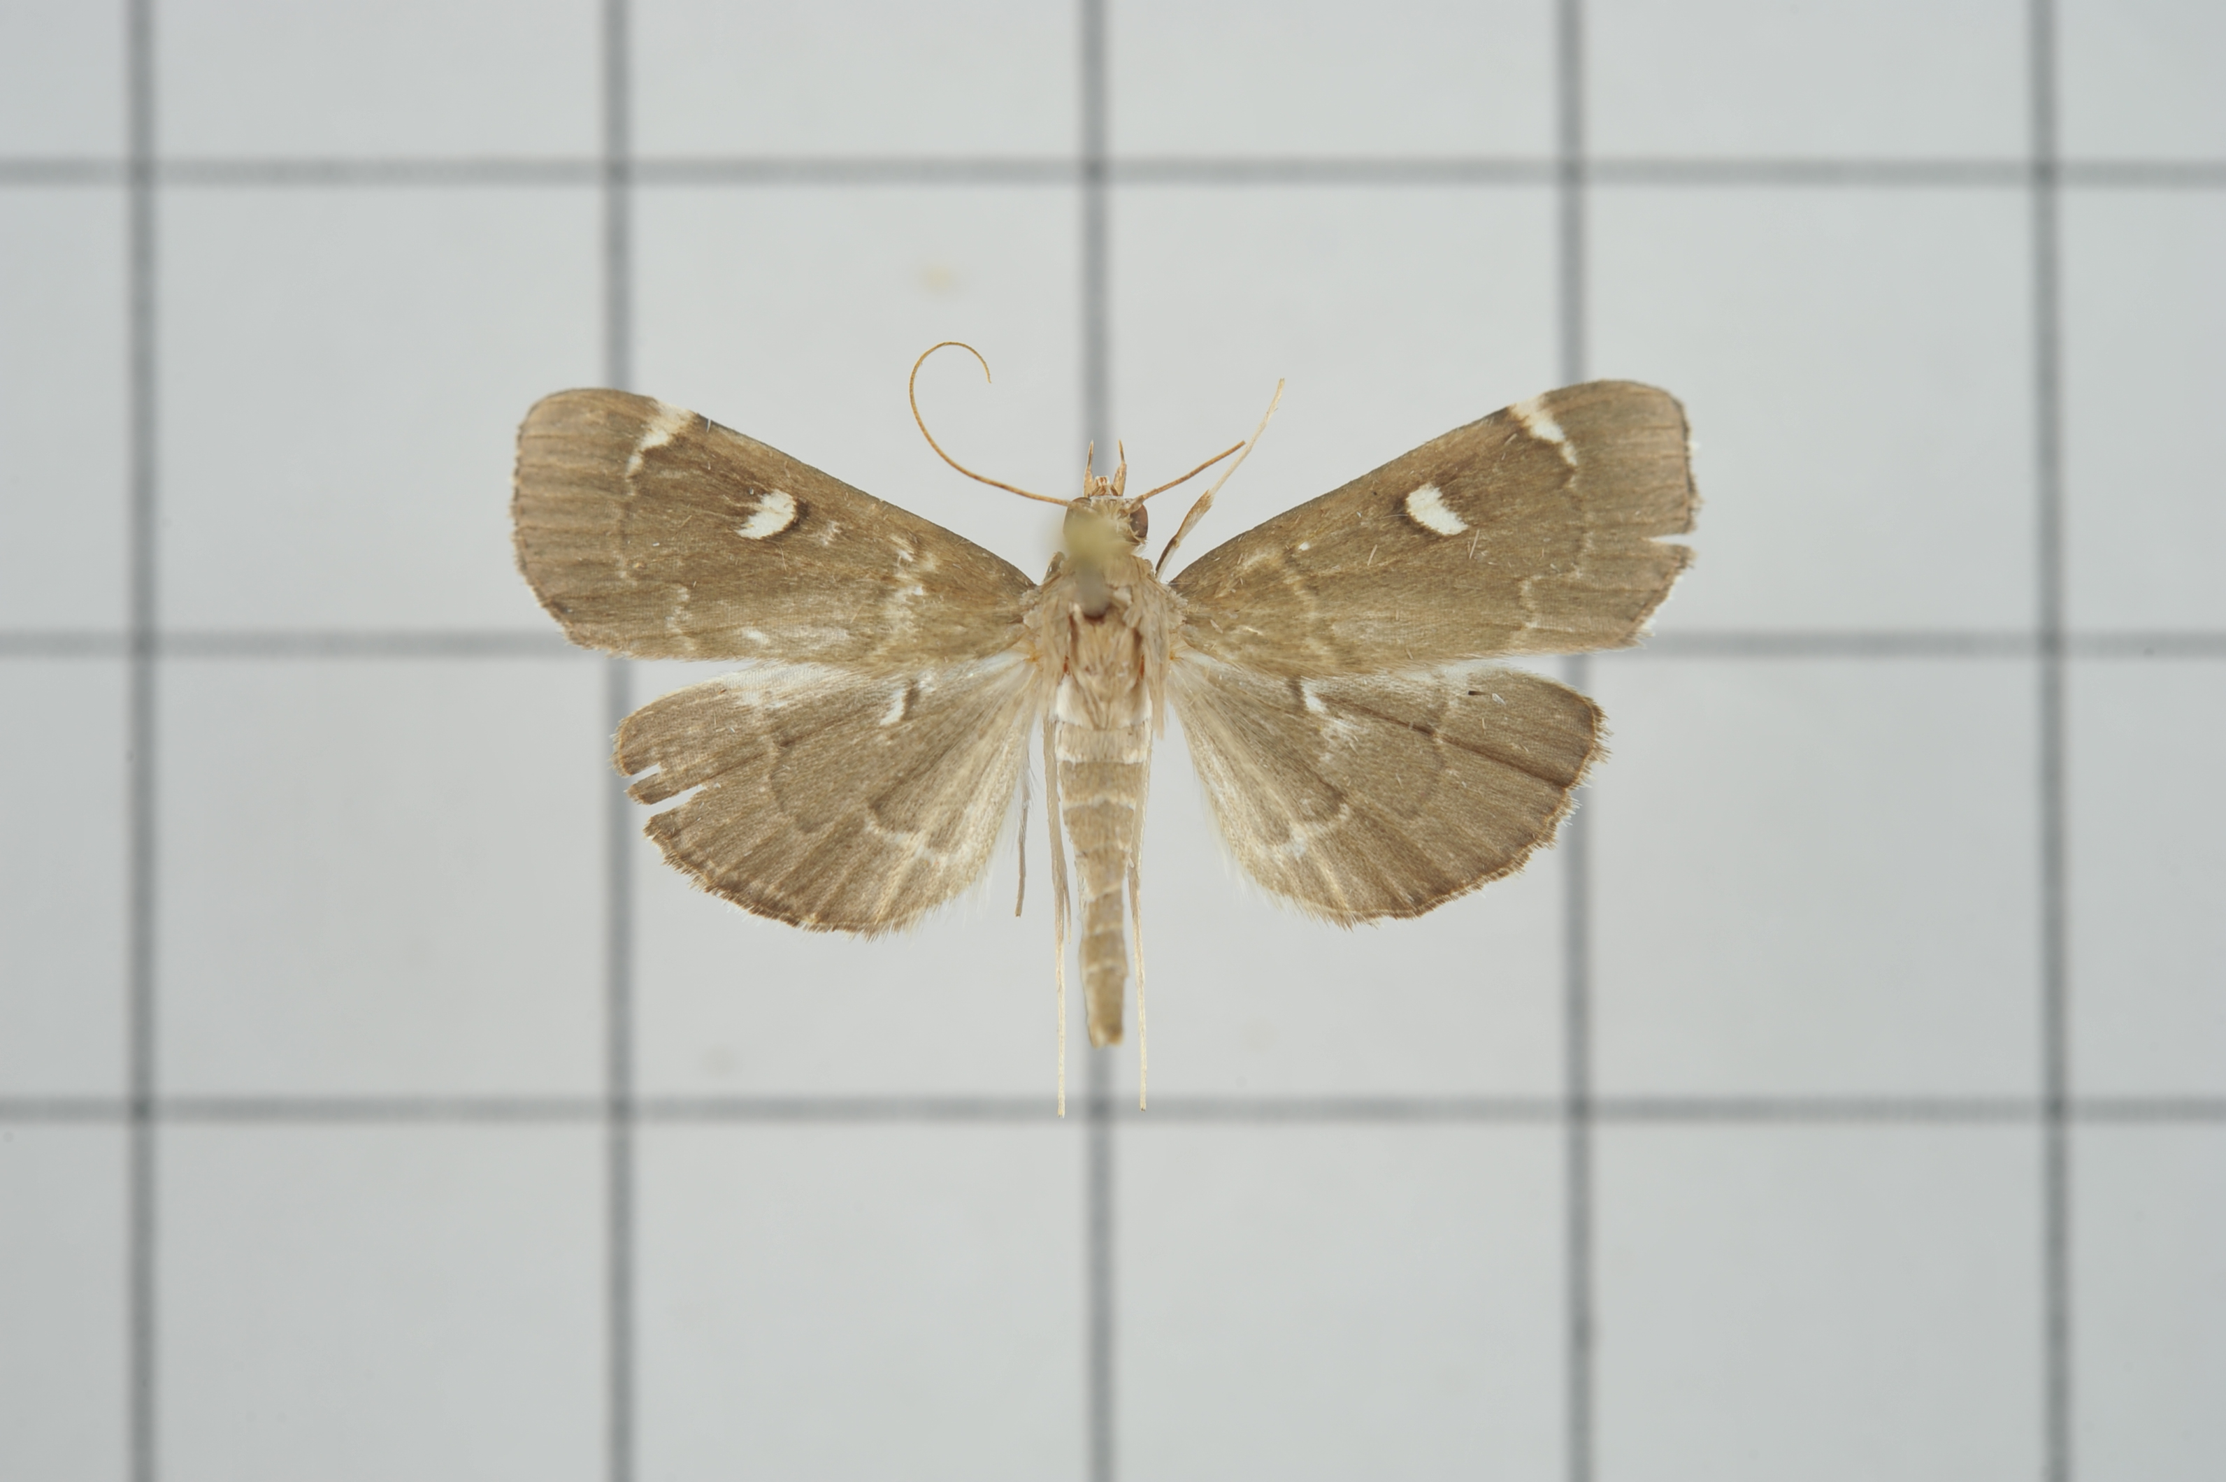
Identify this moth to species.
Protonoceras capitalis
